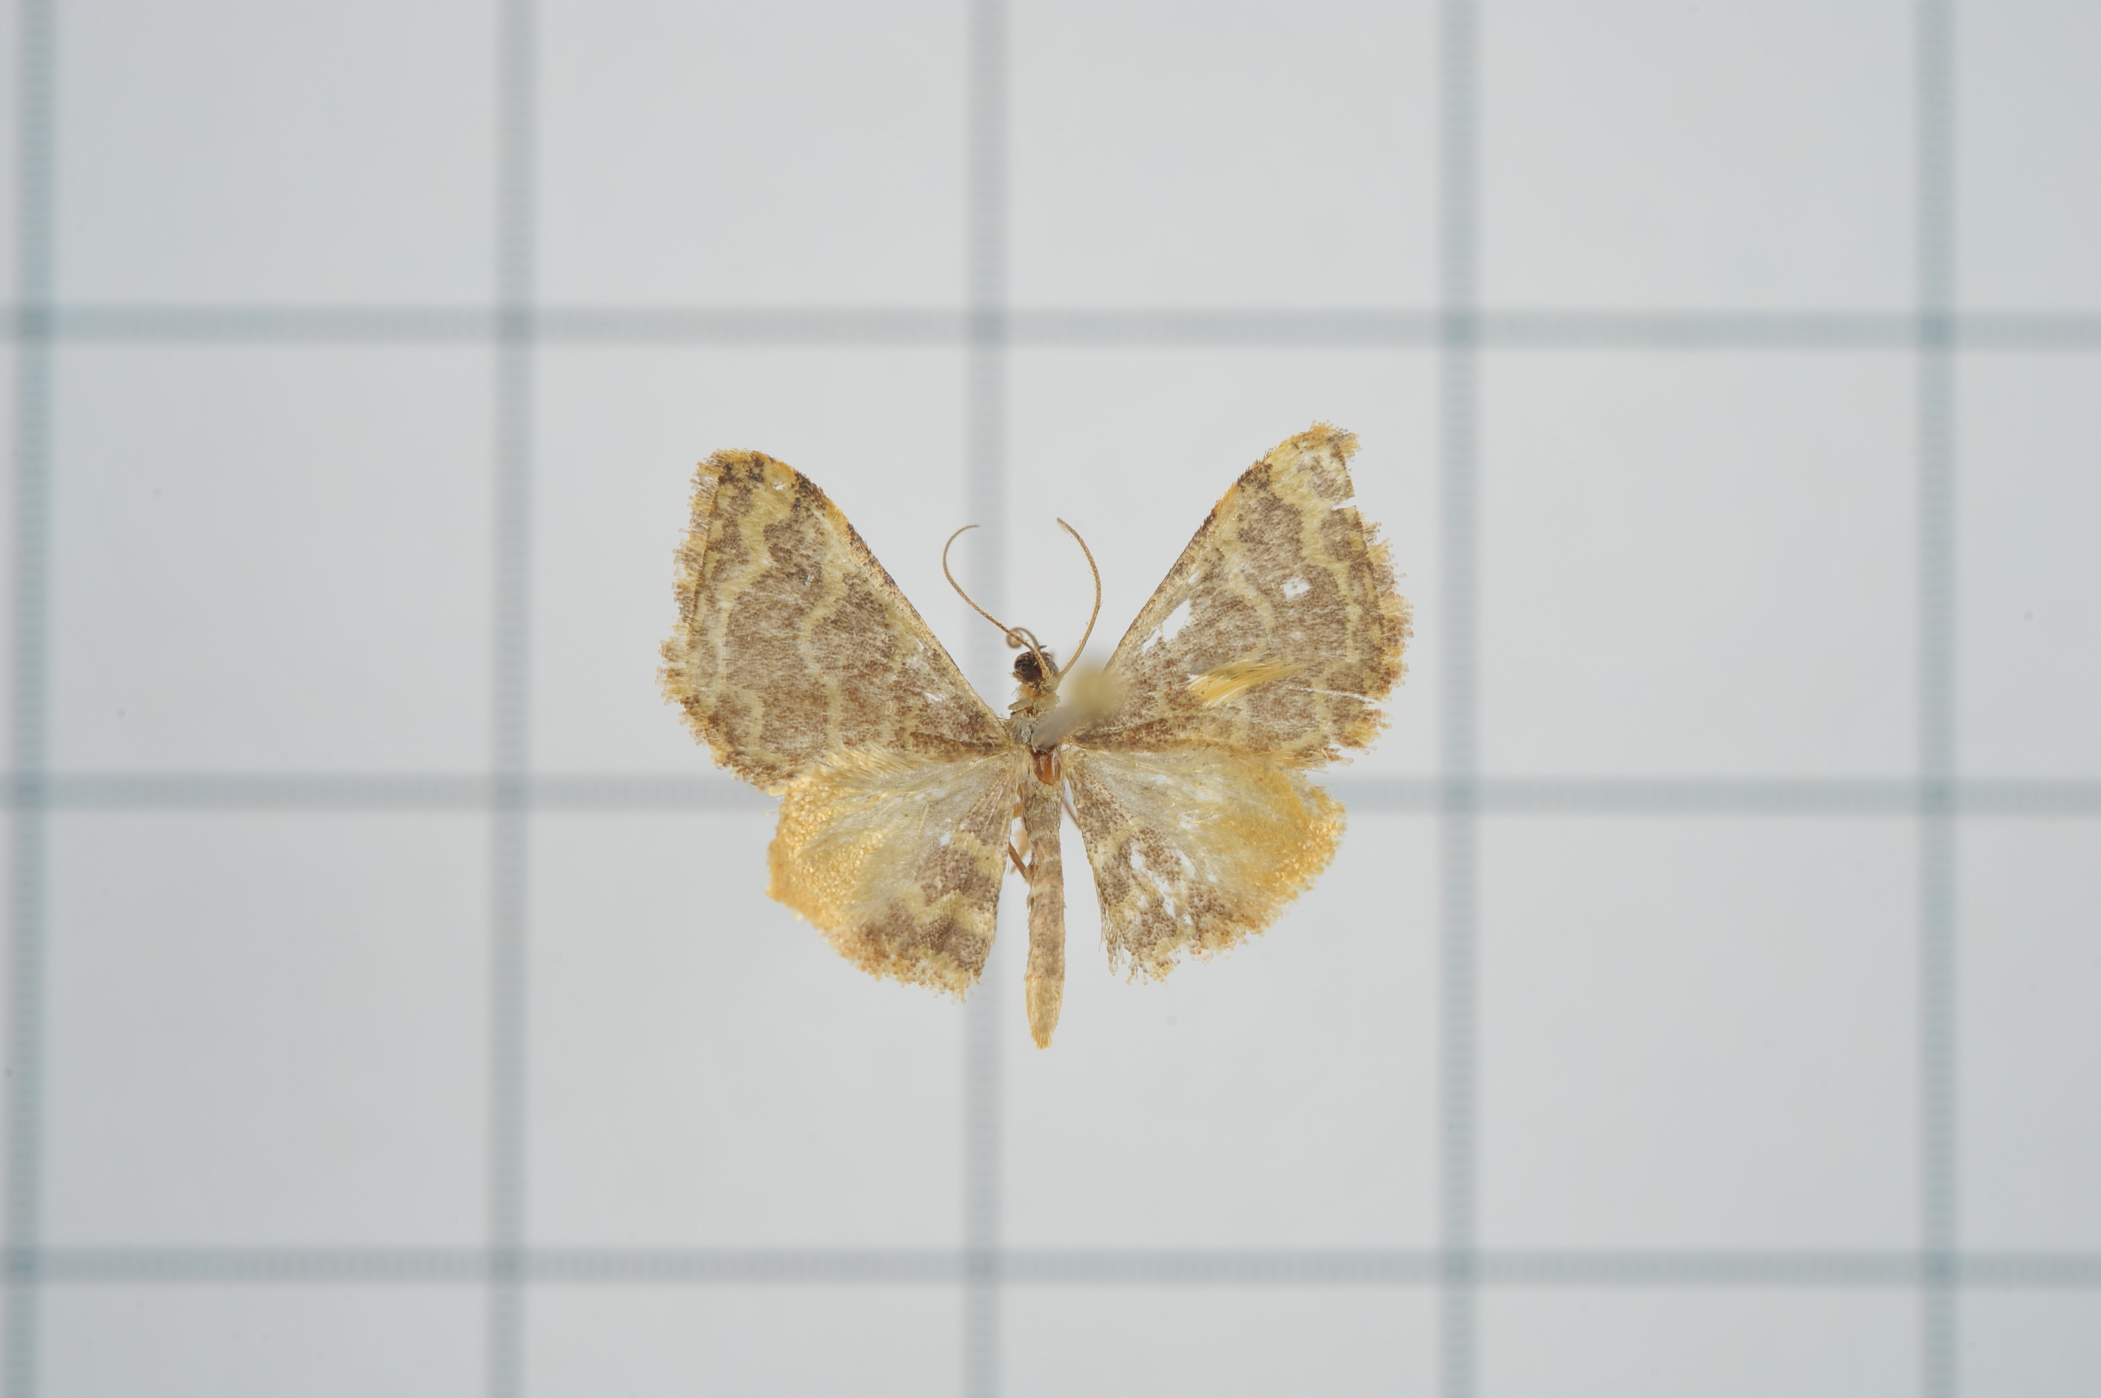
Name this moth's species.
Lophophleps purpurea
